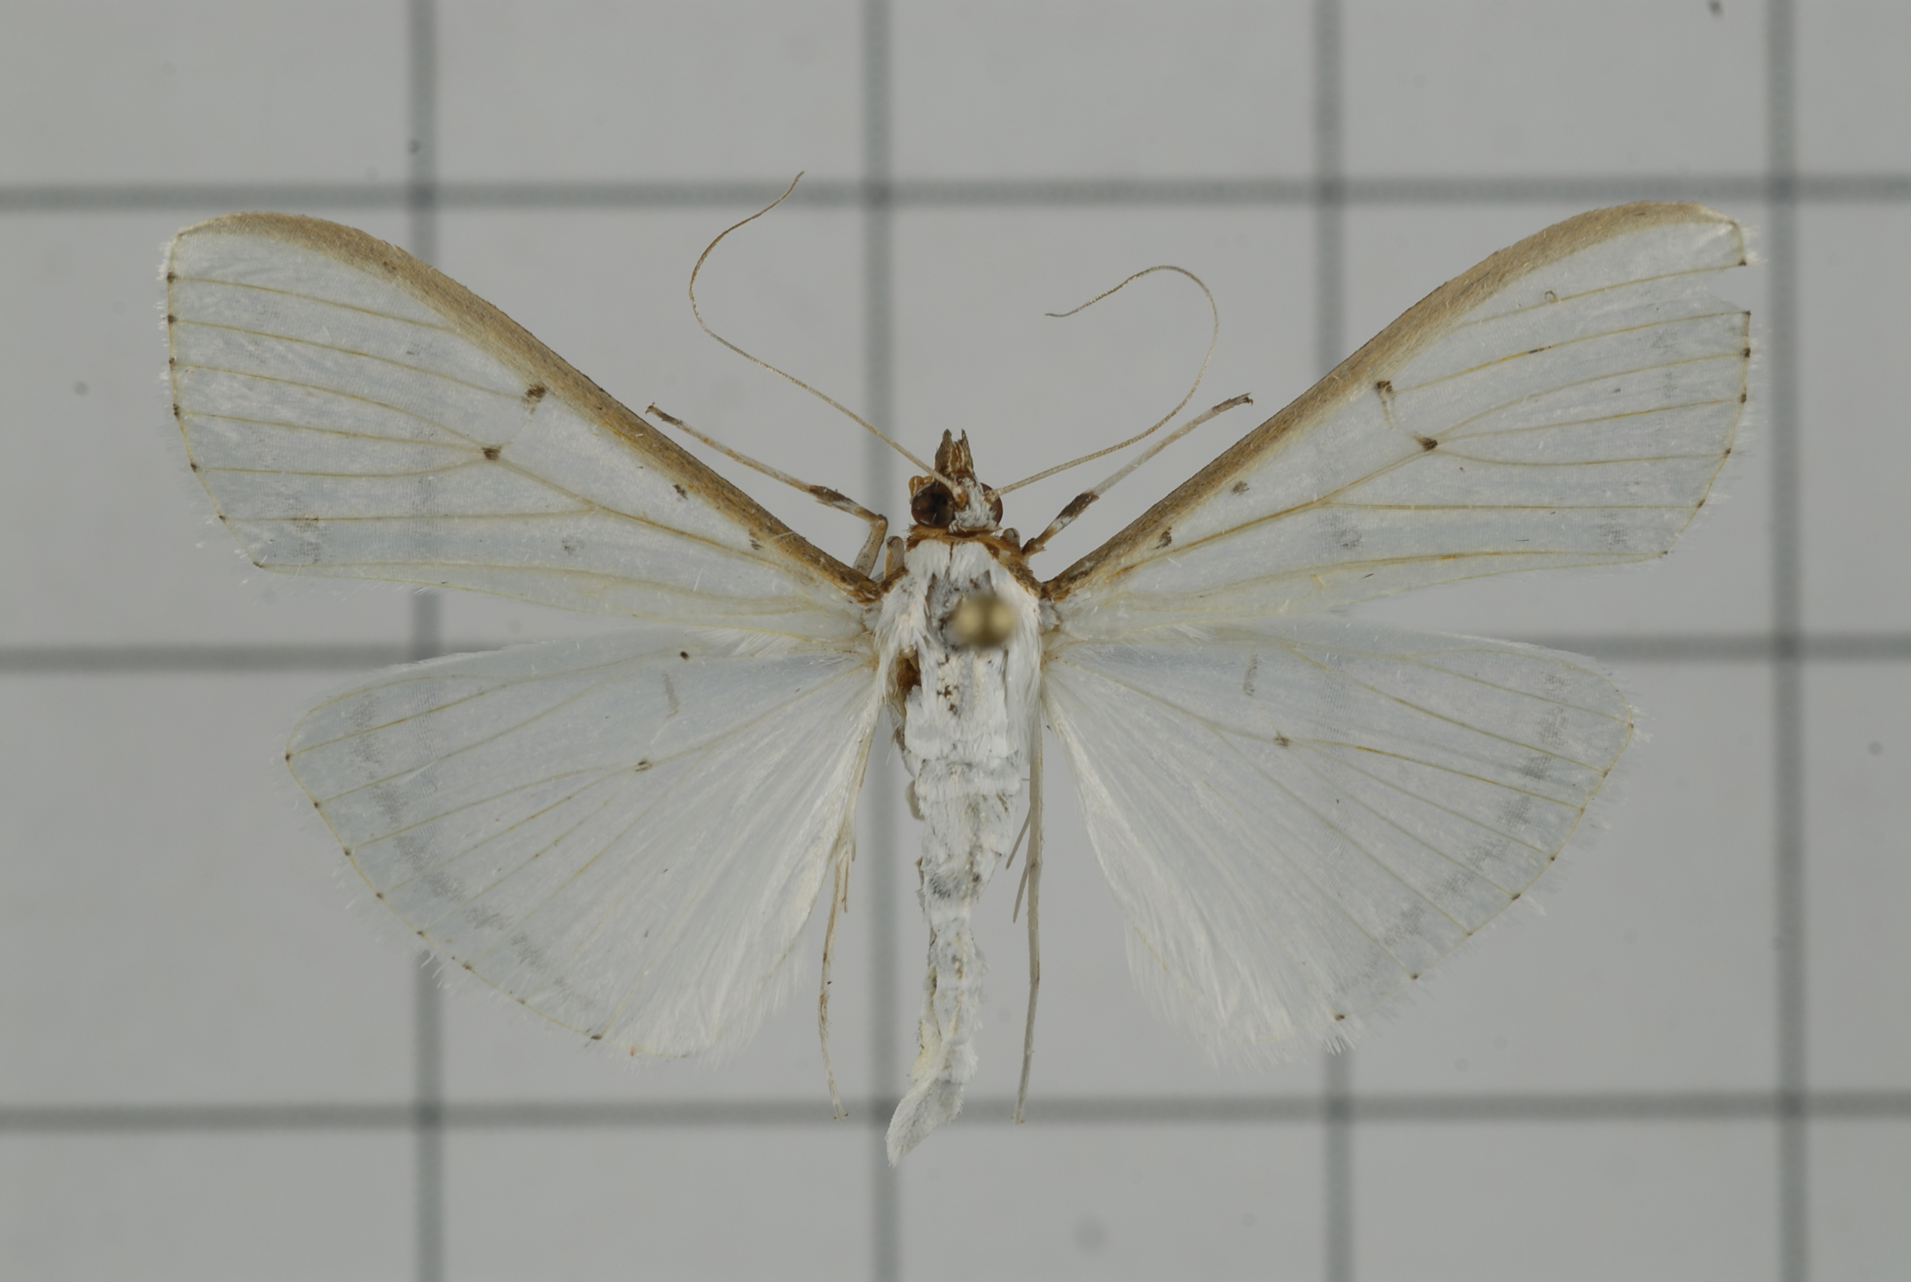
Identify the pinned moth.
Palpita asiaticalis
